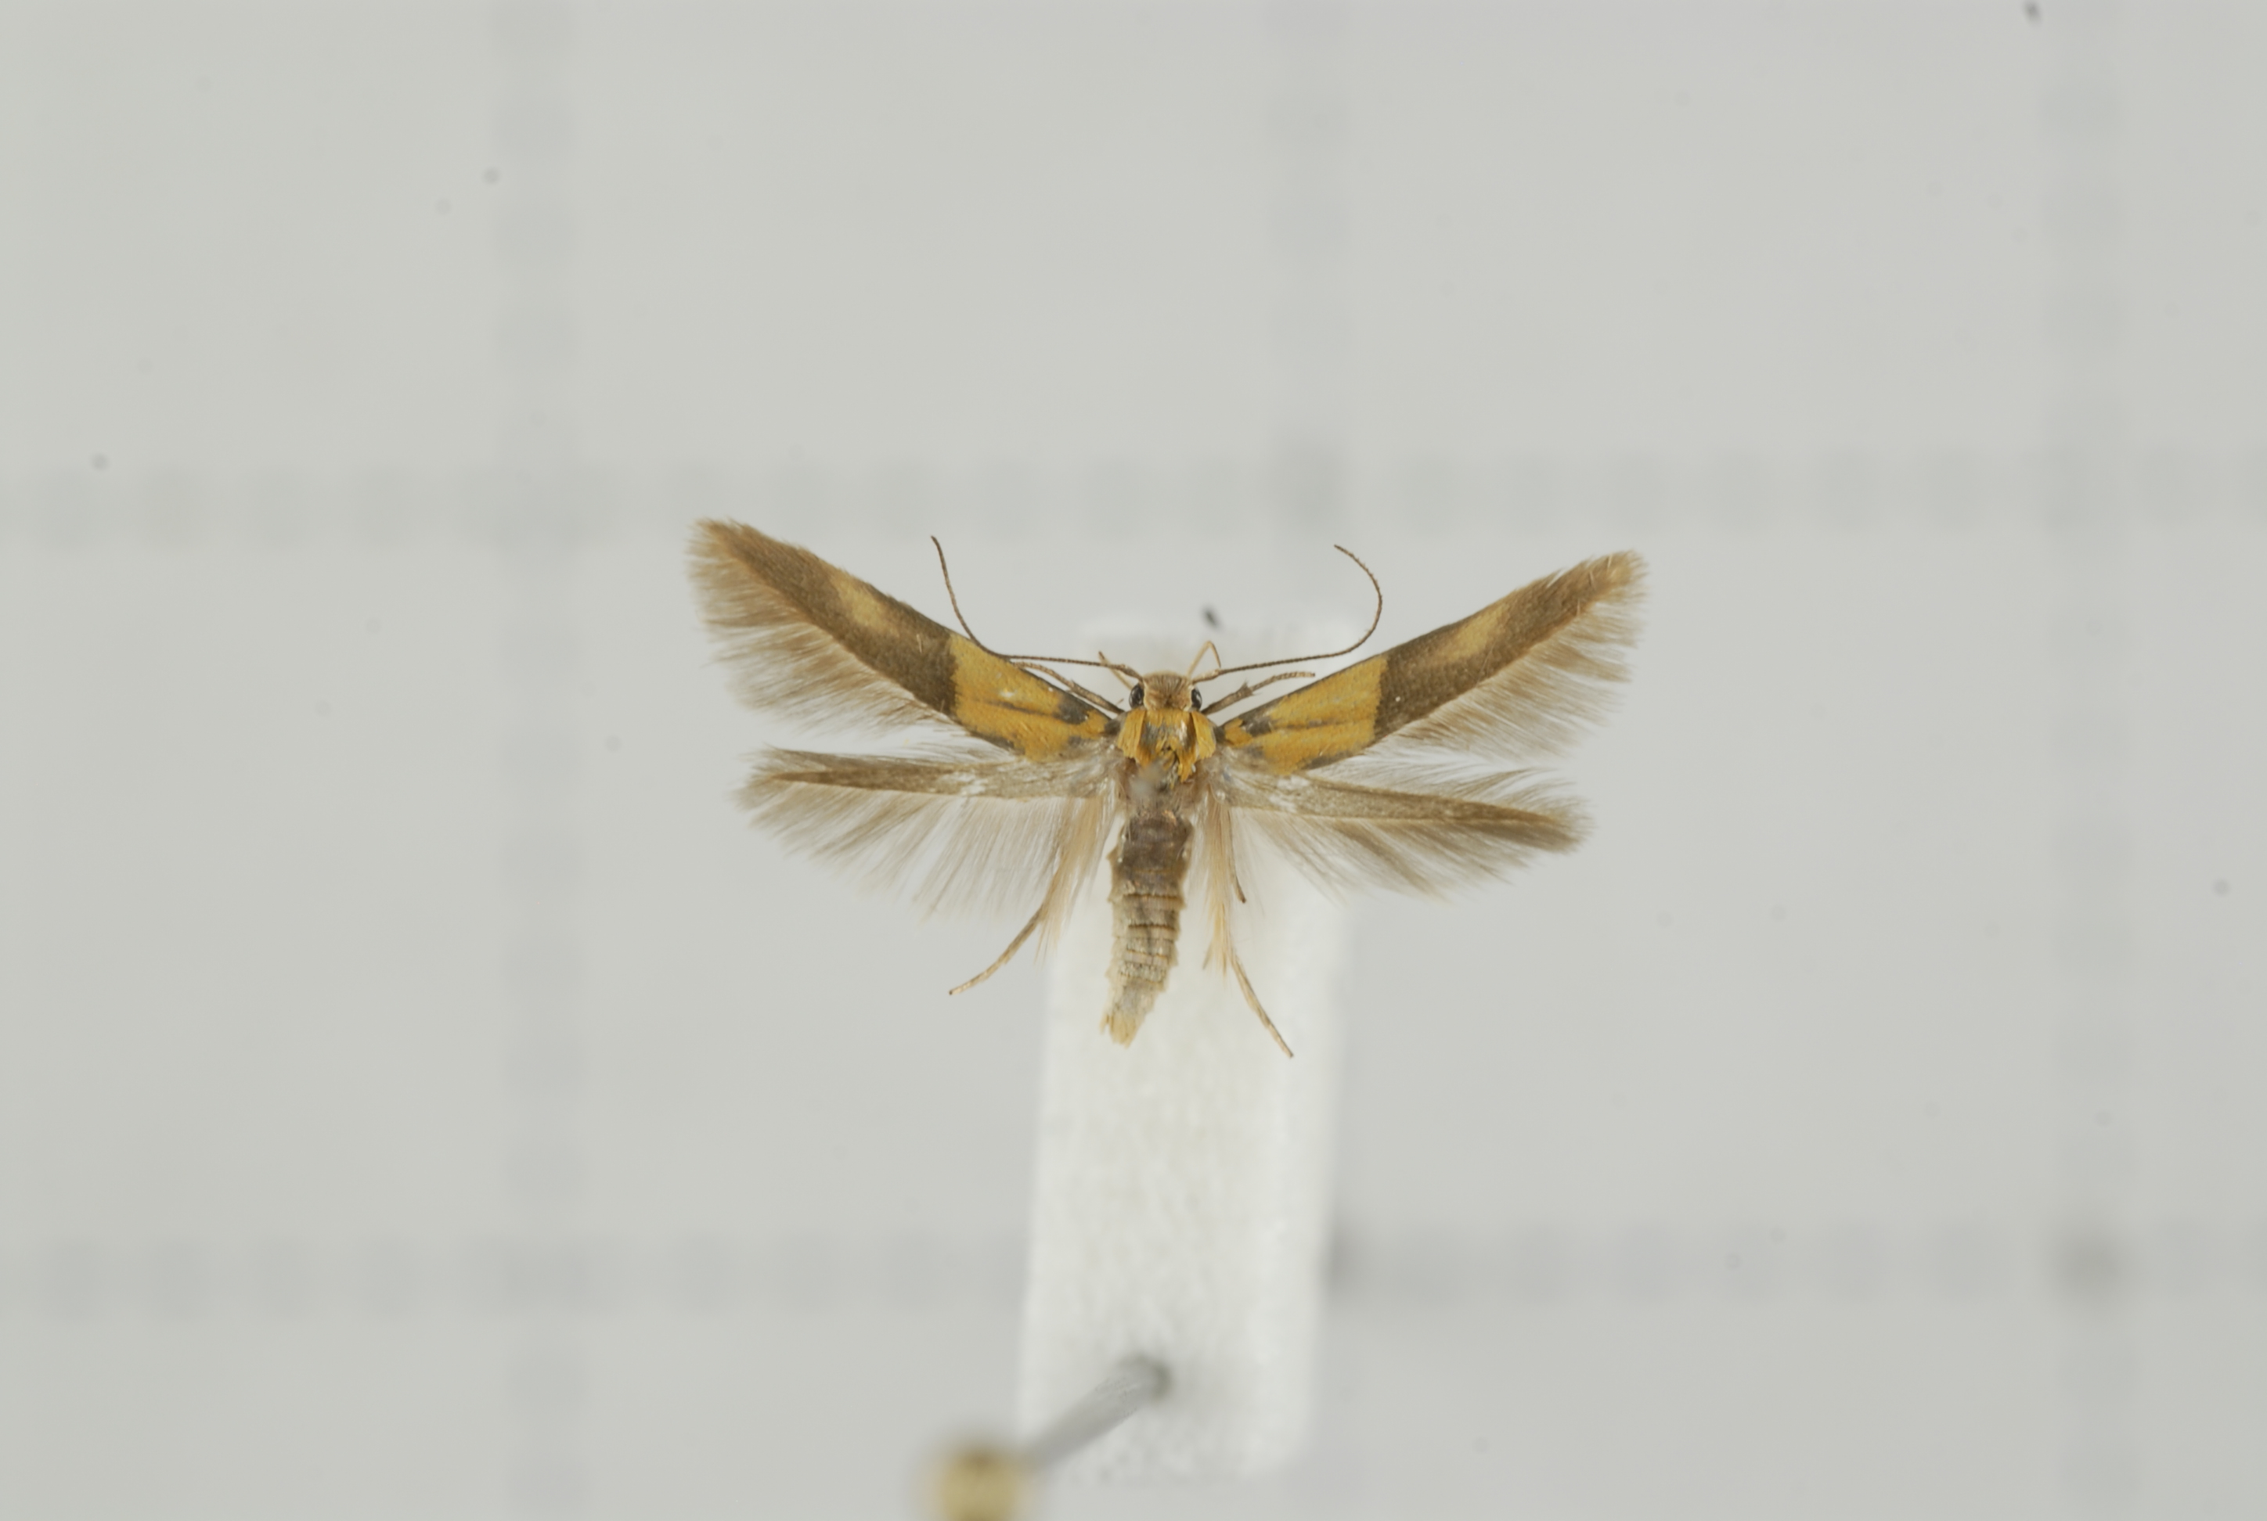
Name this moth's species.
Stathmopoda auriferella
